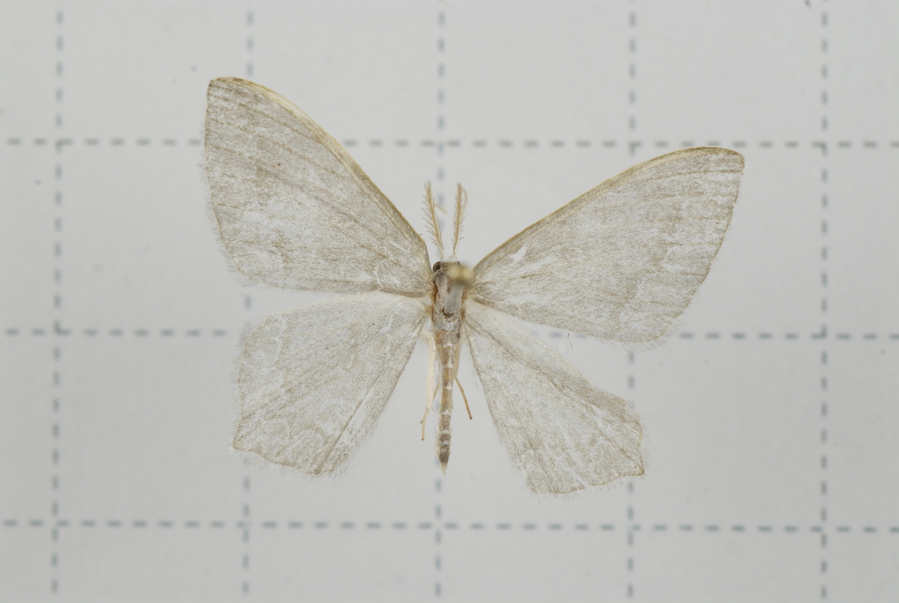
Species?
Jodis rantaizanensis
